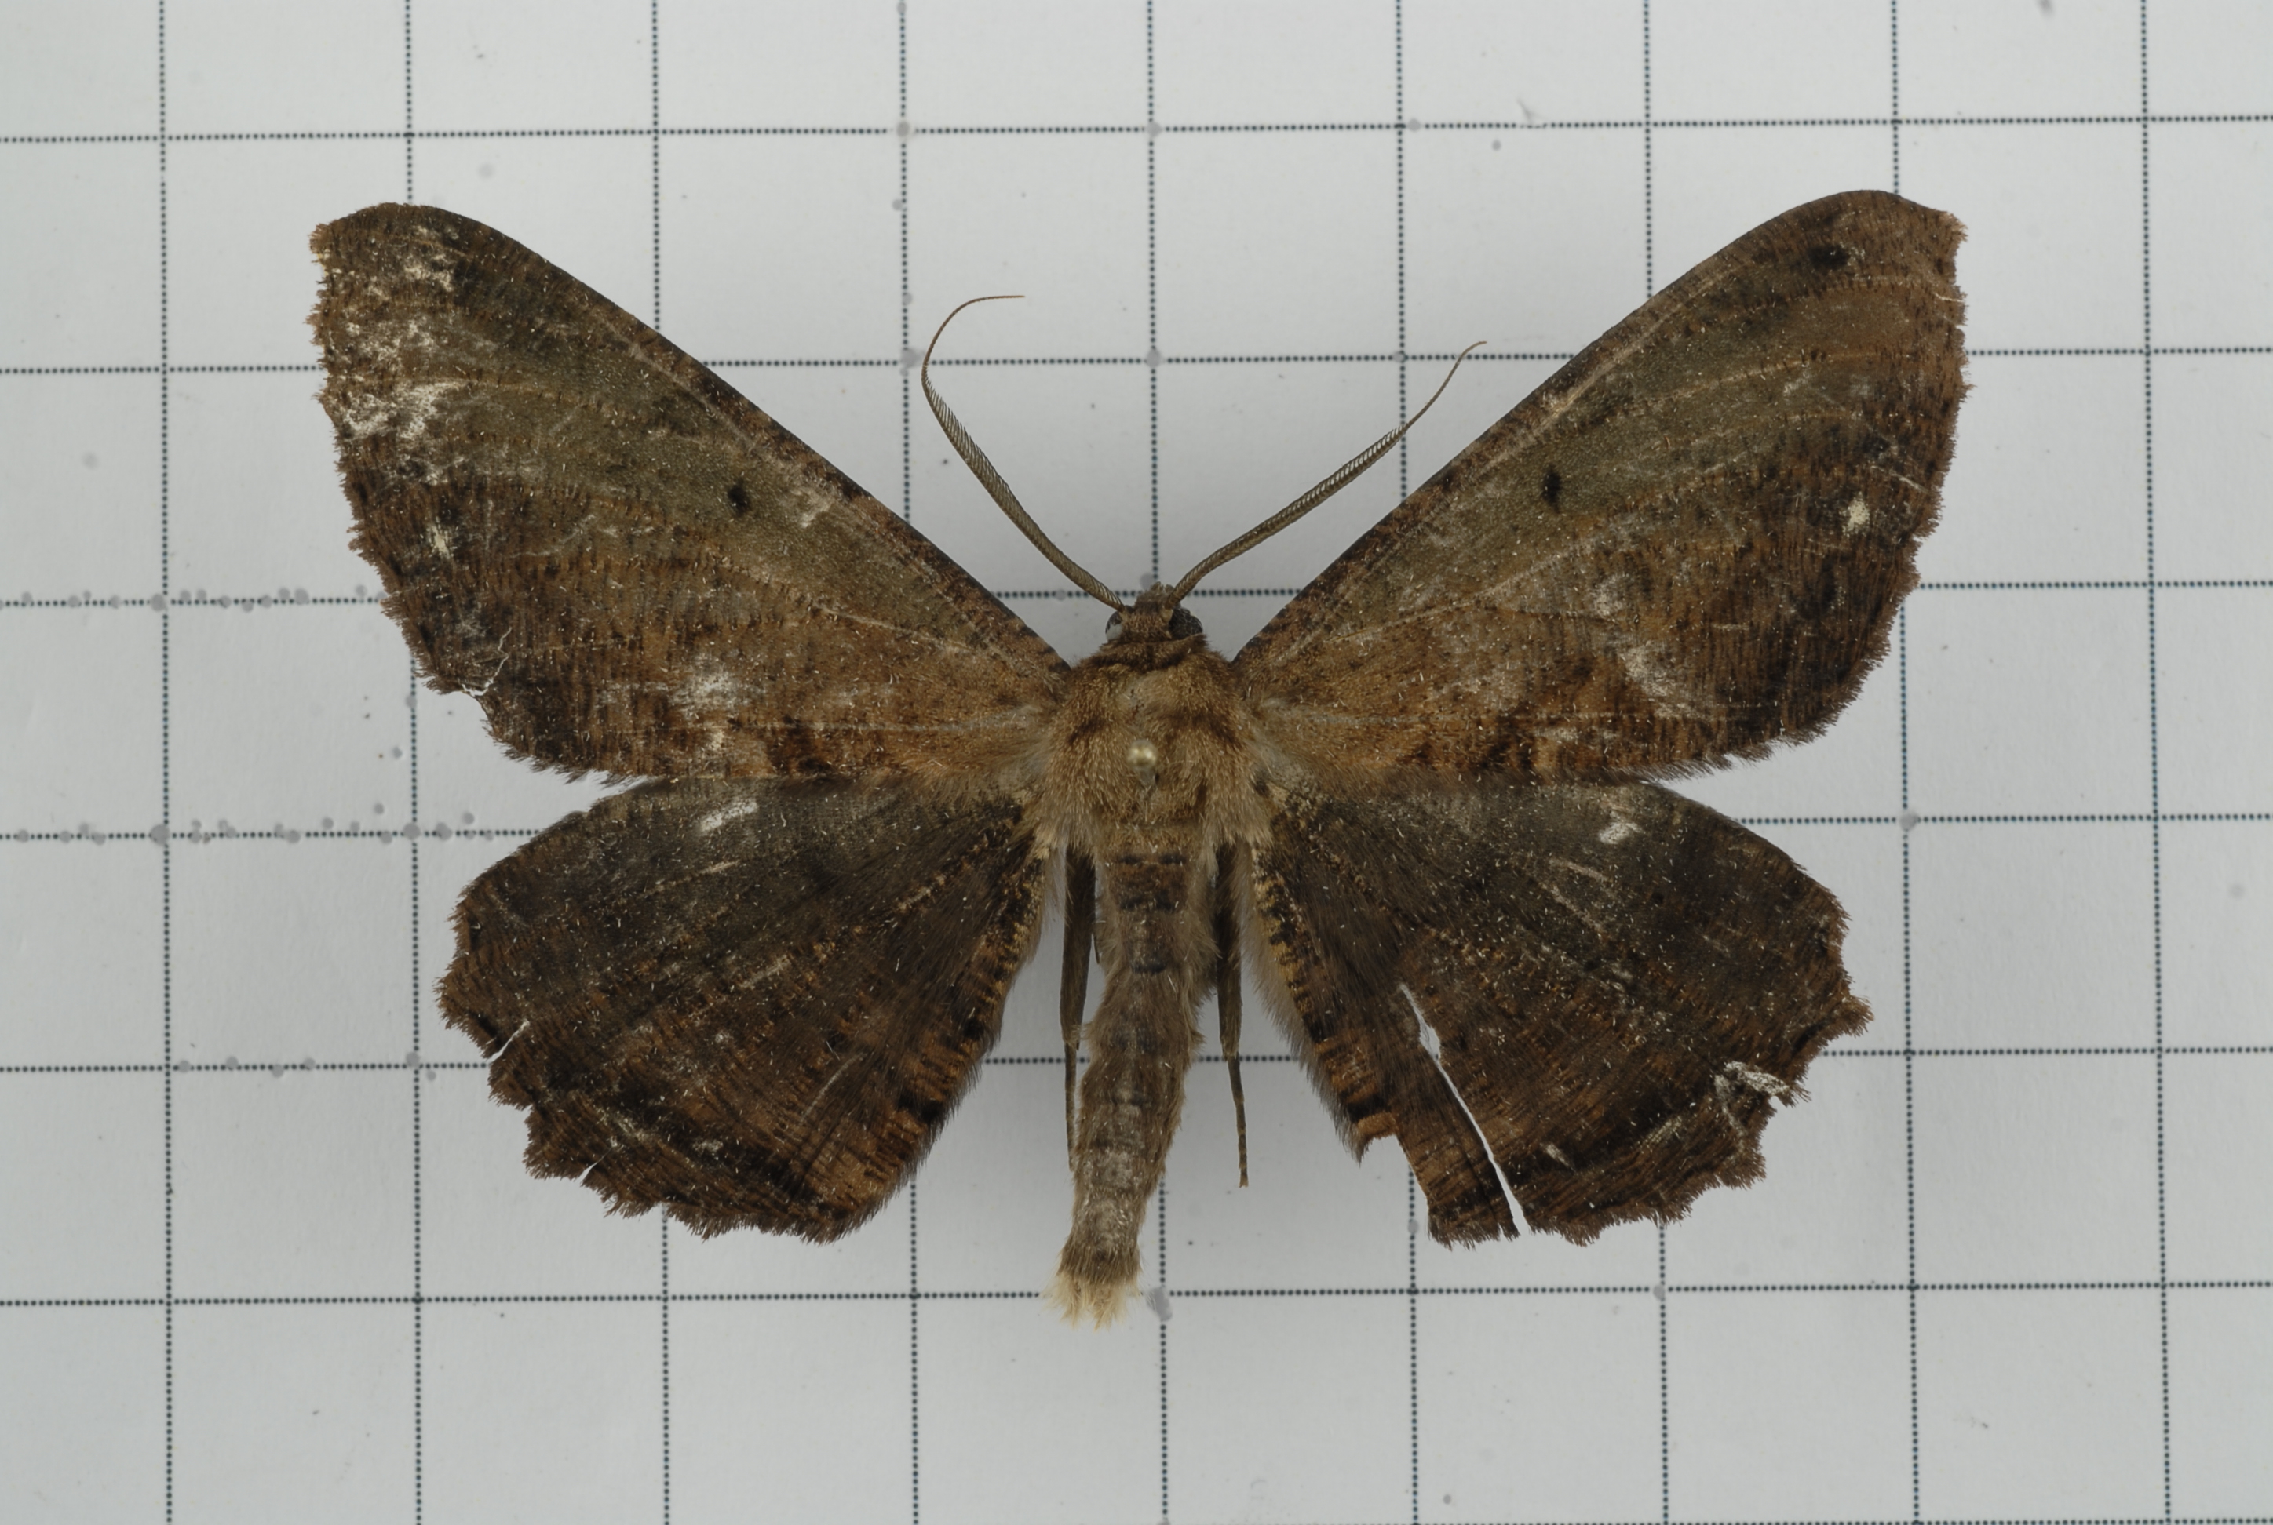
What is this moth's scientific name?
Chorodna creataria
